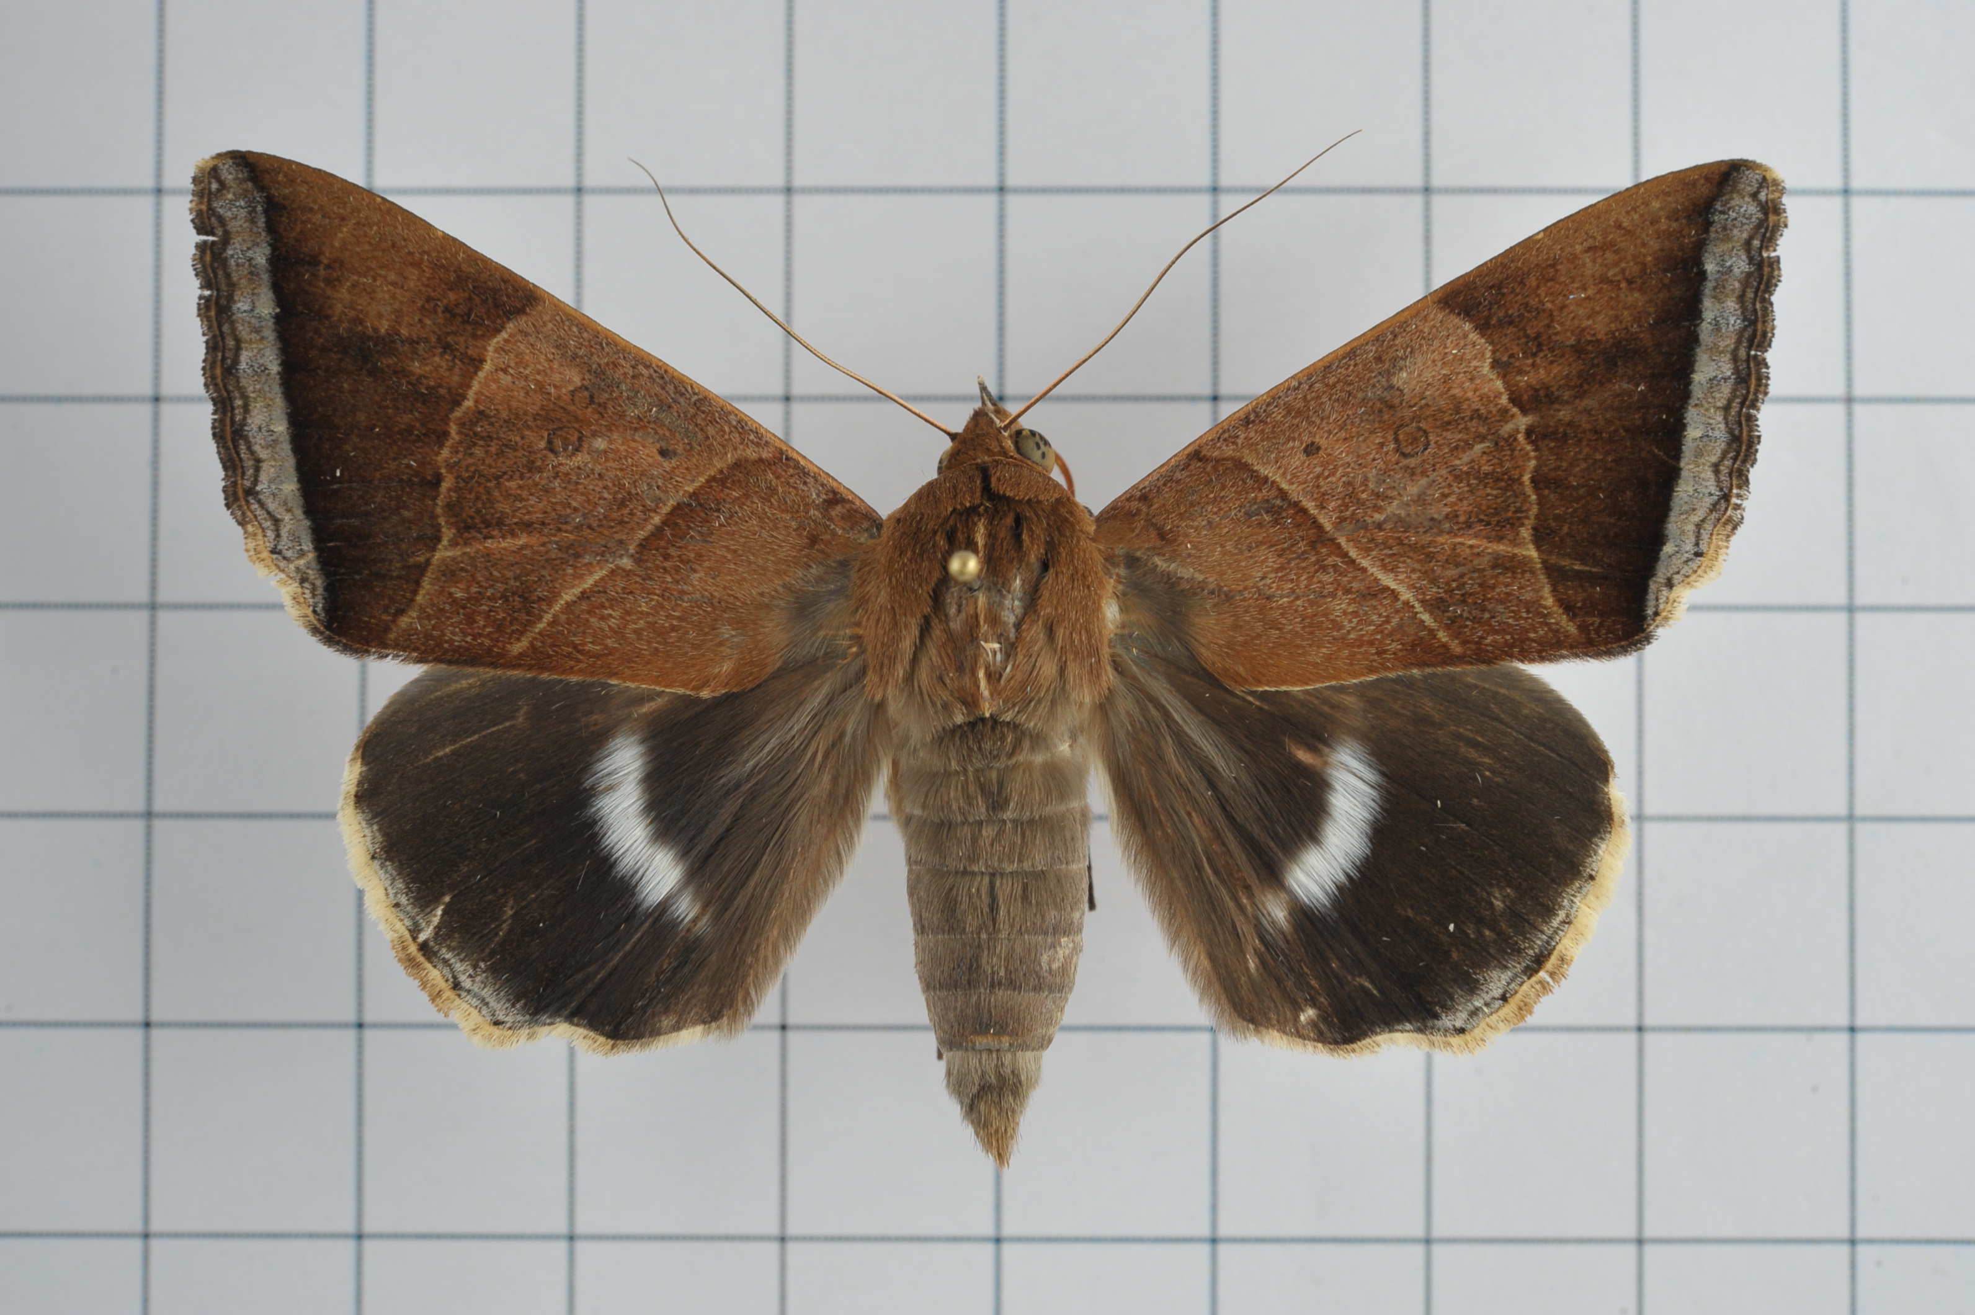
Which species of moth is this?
Artena dotata
